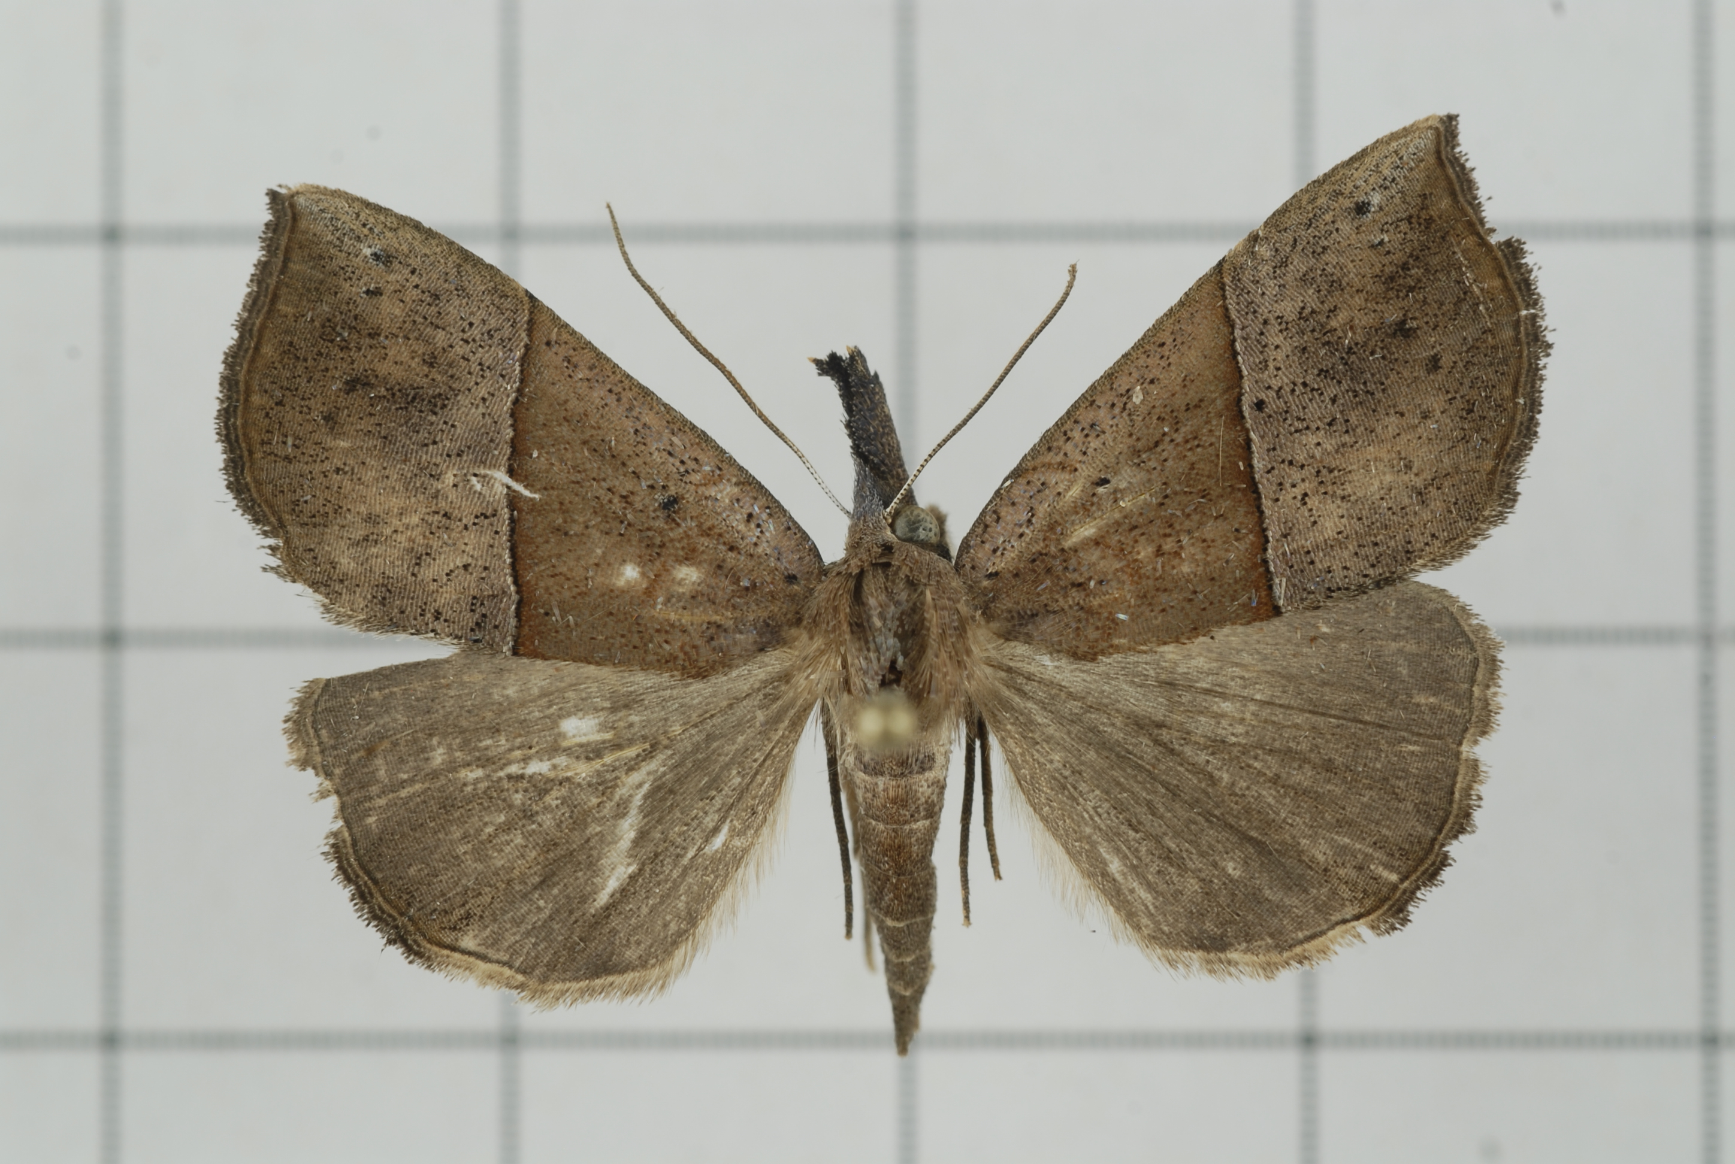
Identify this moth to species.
Hypena iconicalis
